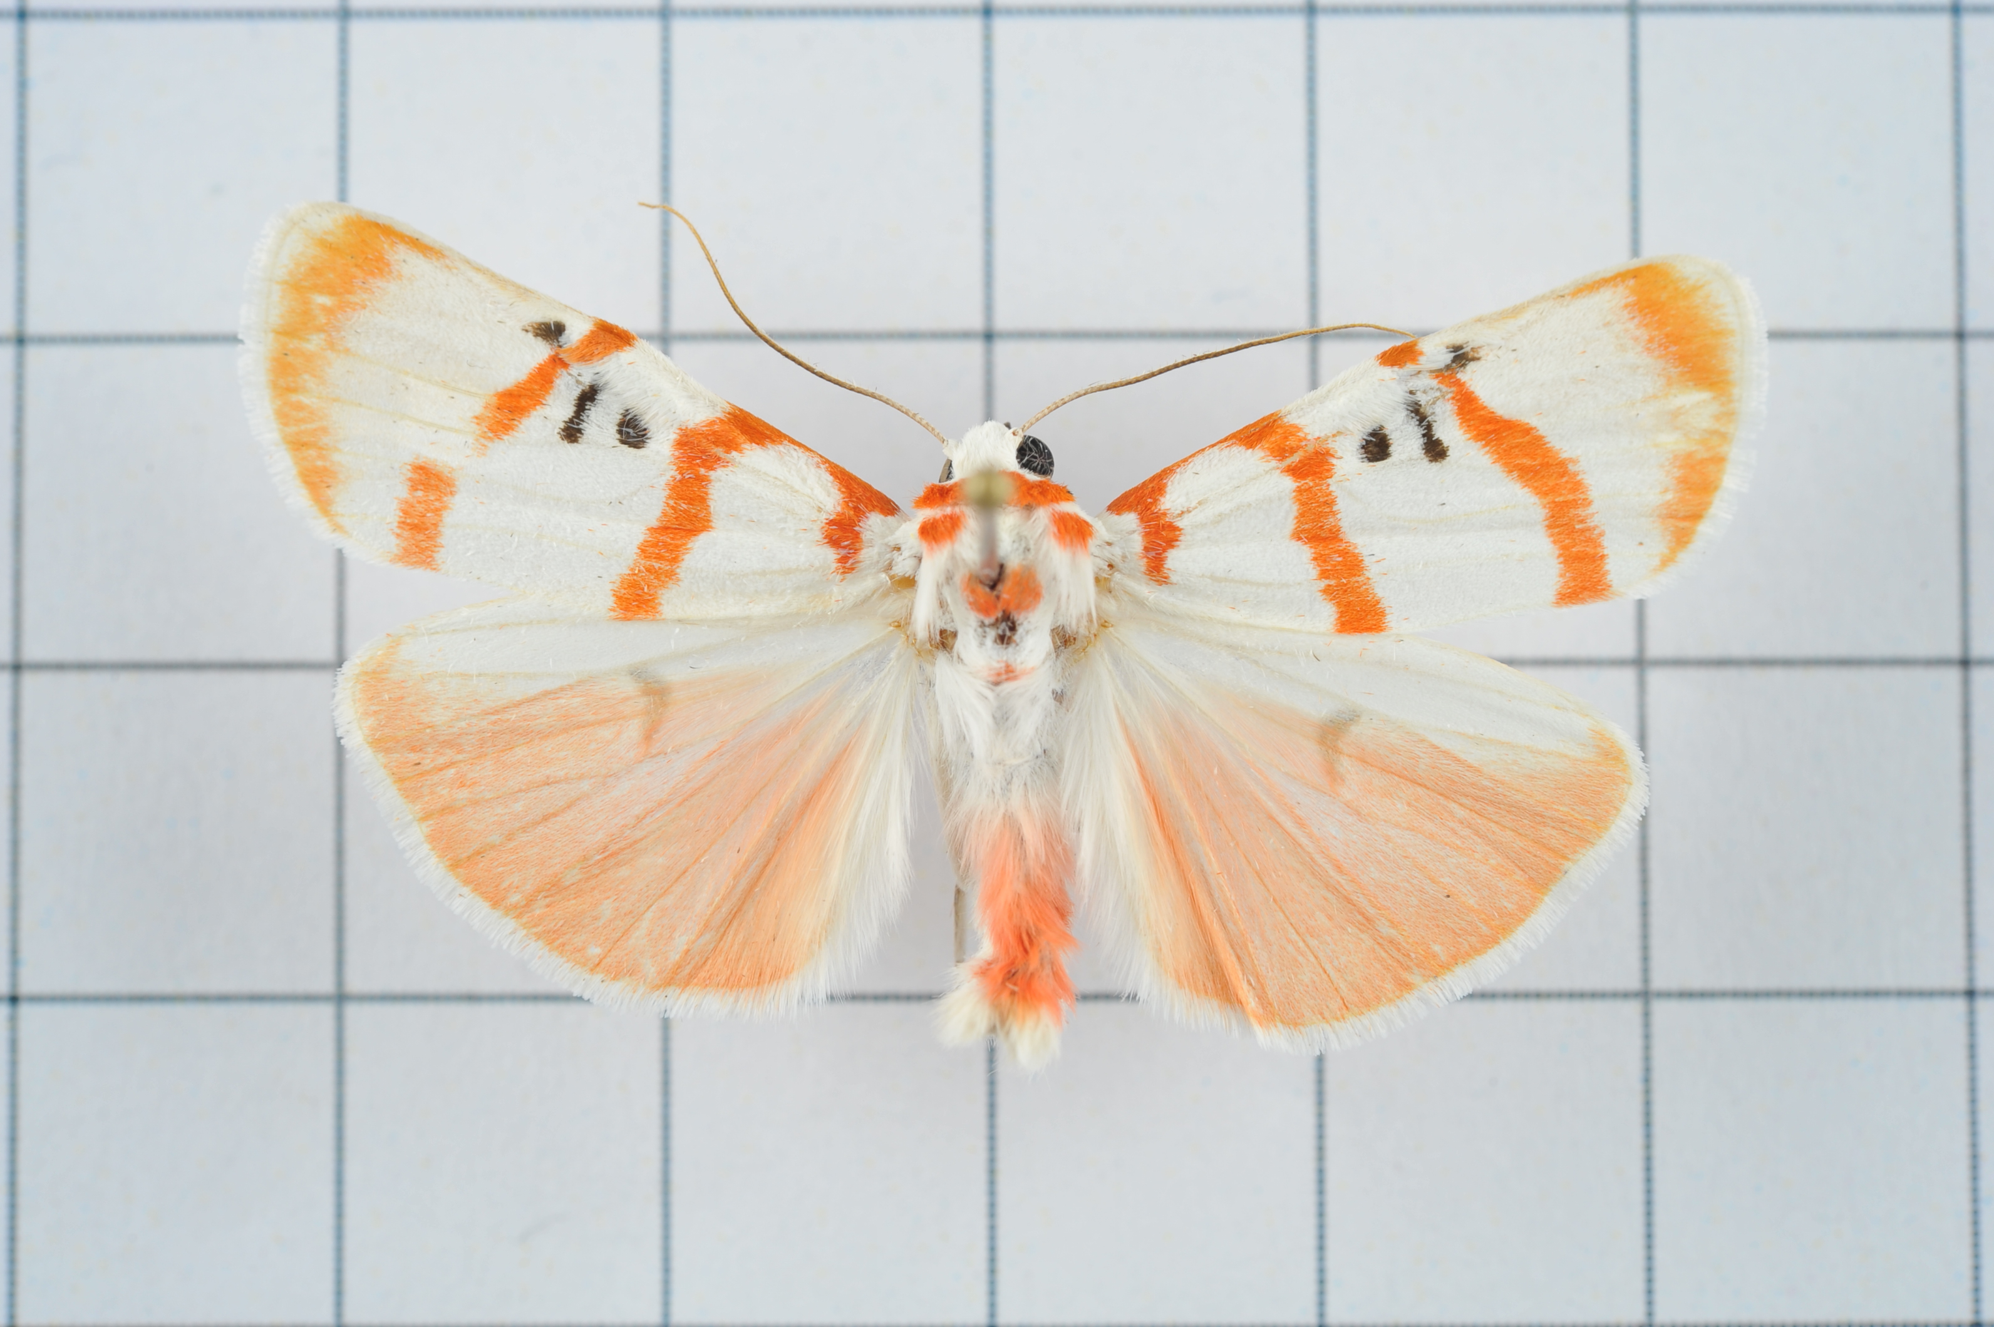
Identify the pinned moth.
Cyana subalba
